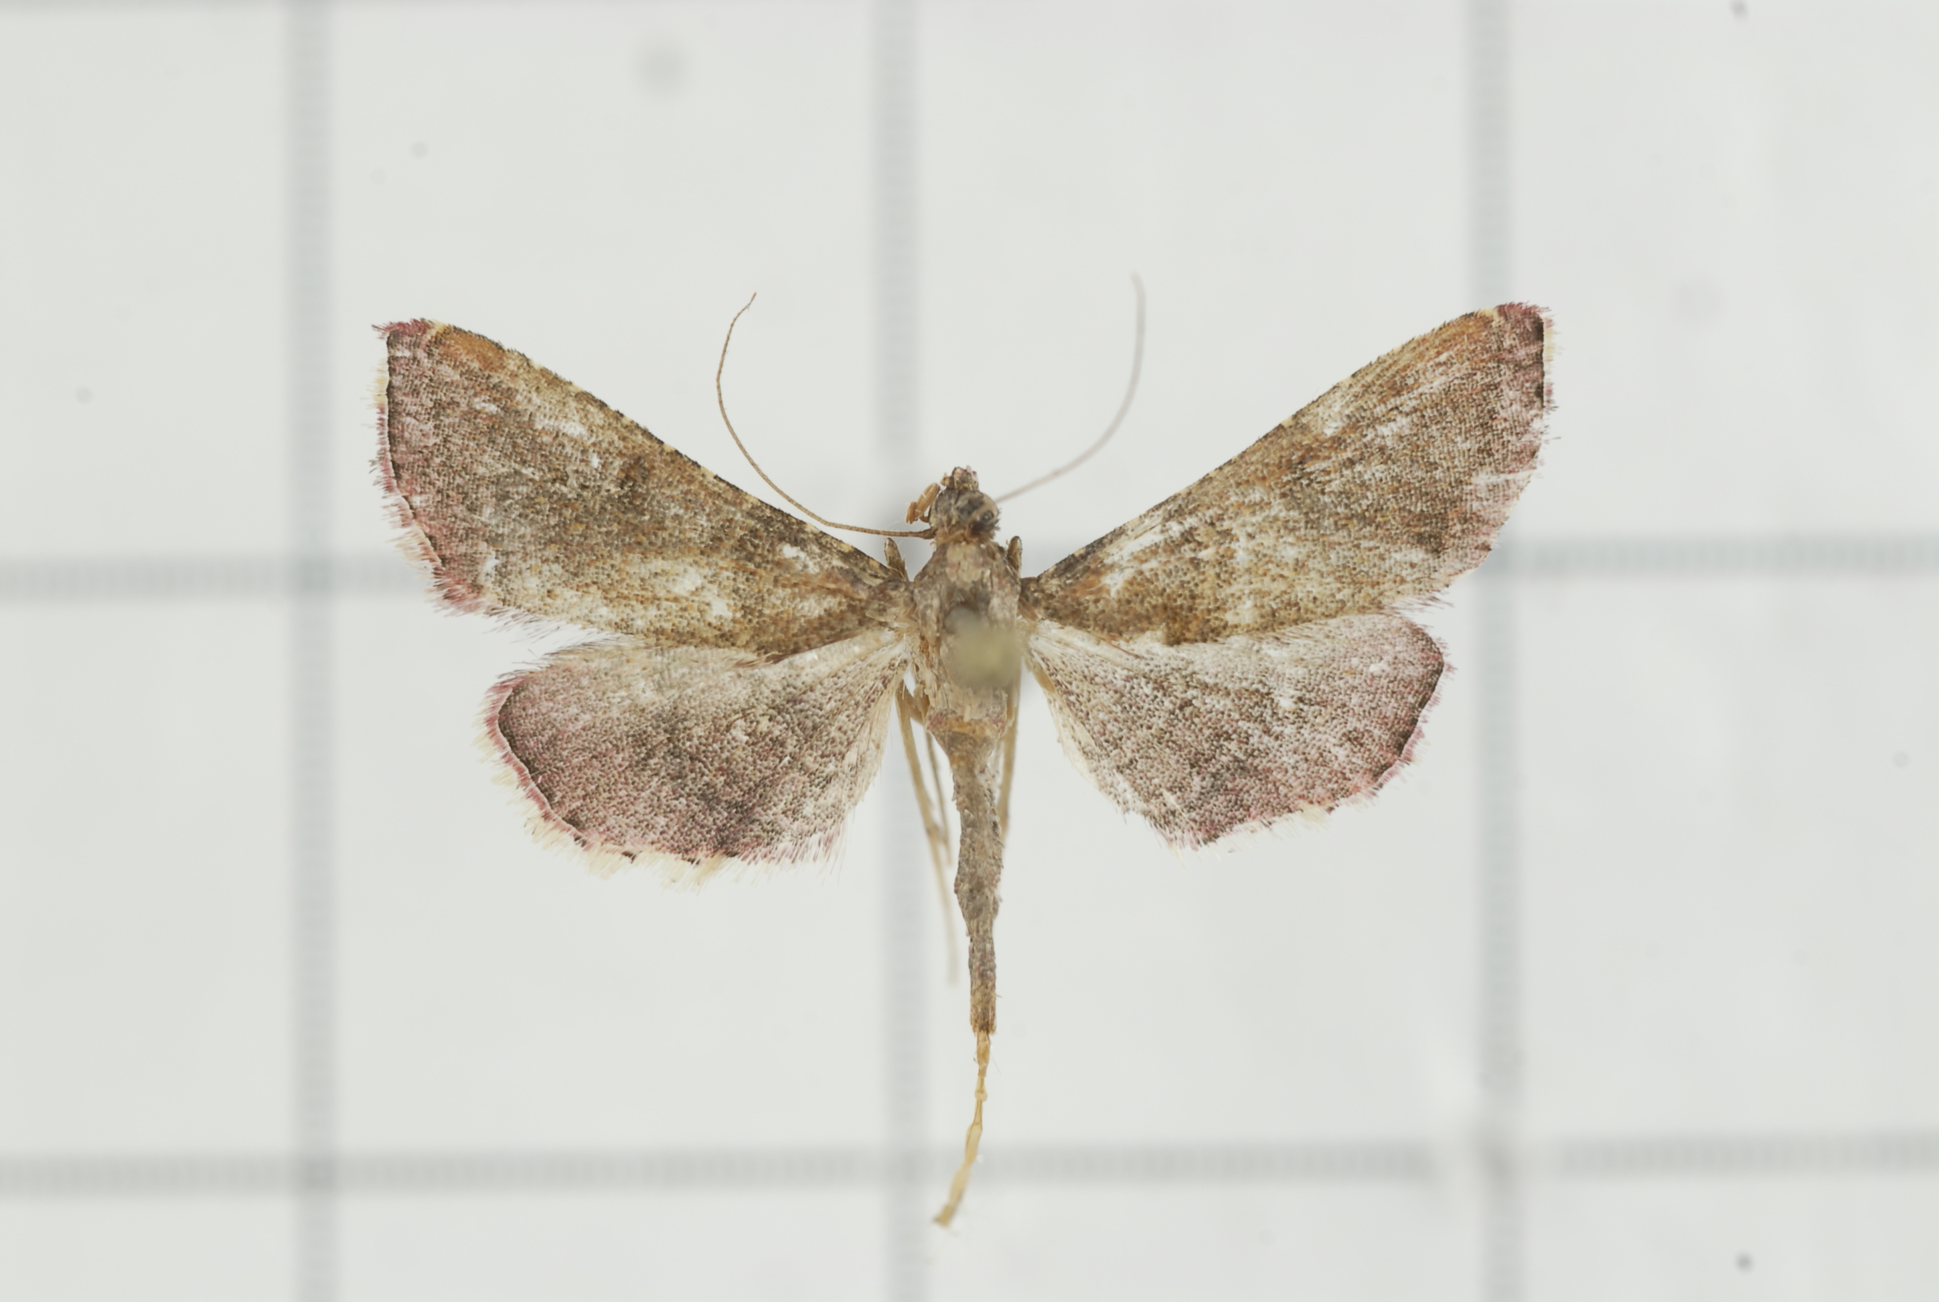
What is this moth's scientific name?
Endotricha olivacealis
